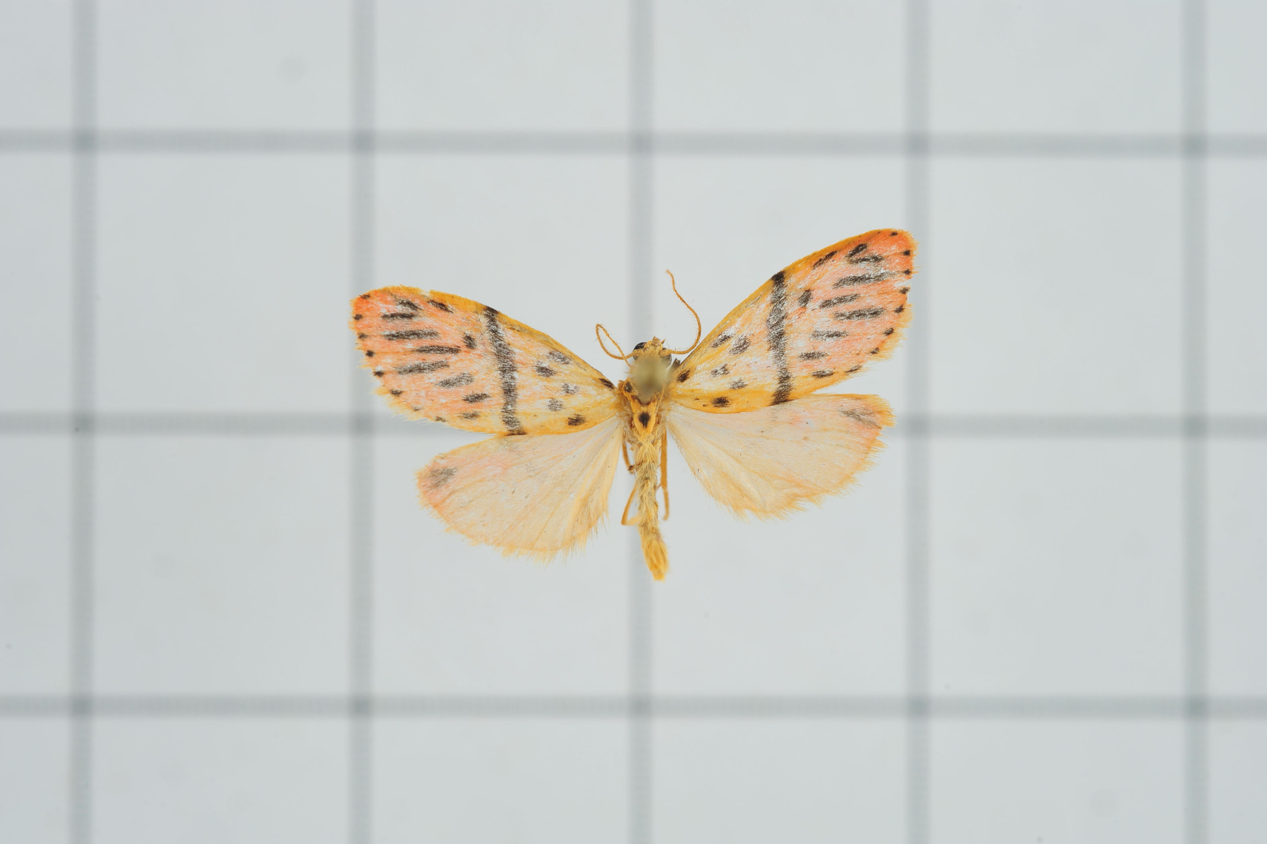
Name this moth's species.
Miltochrista acteola
